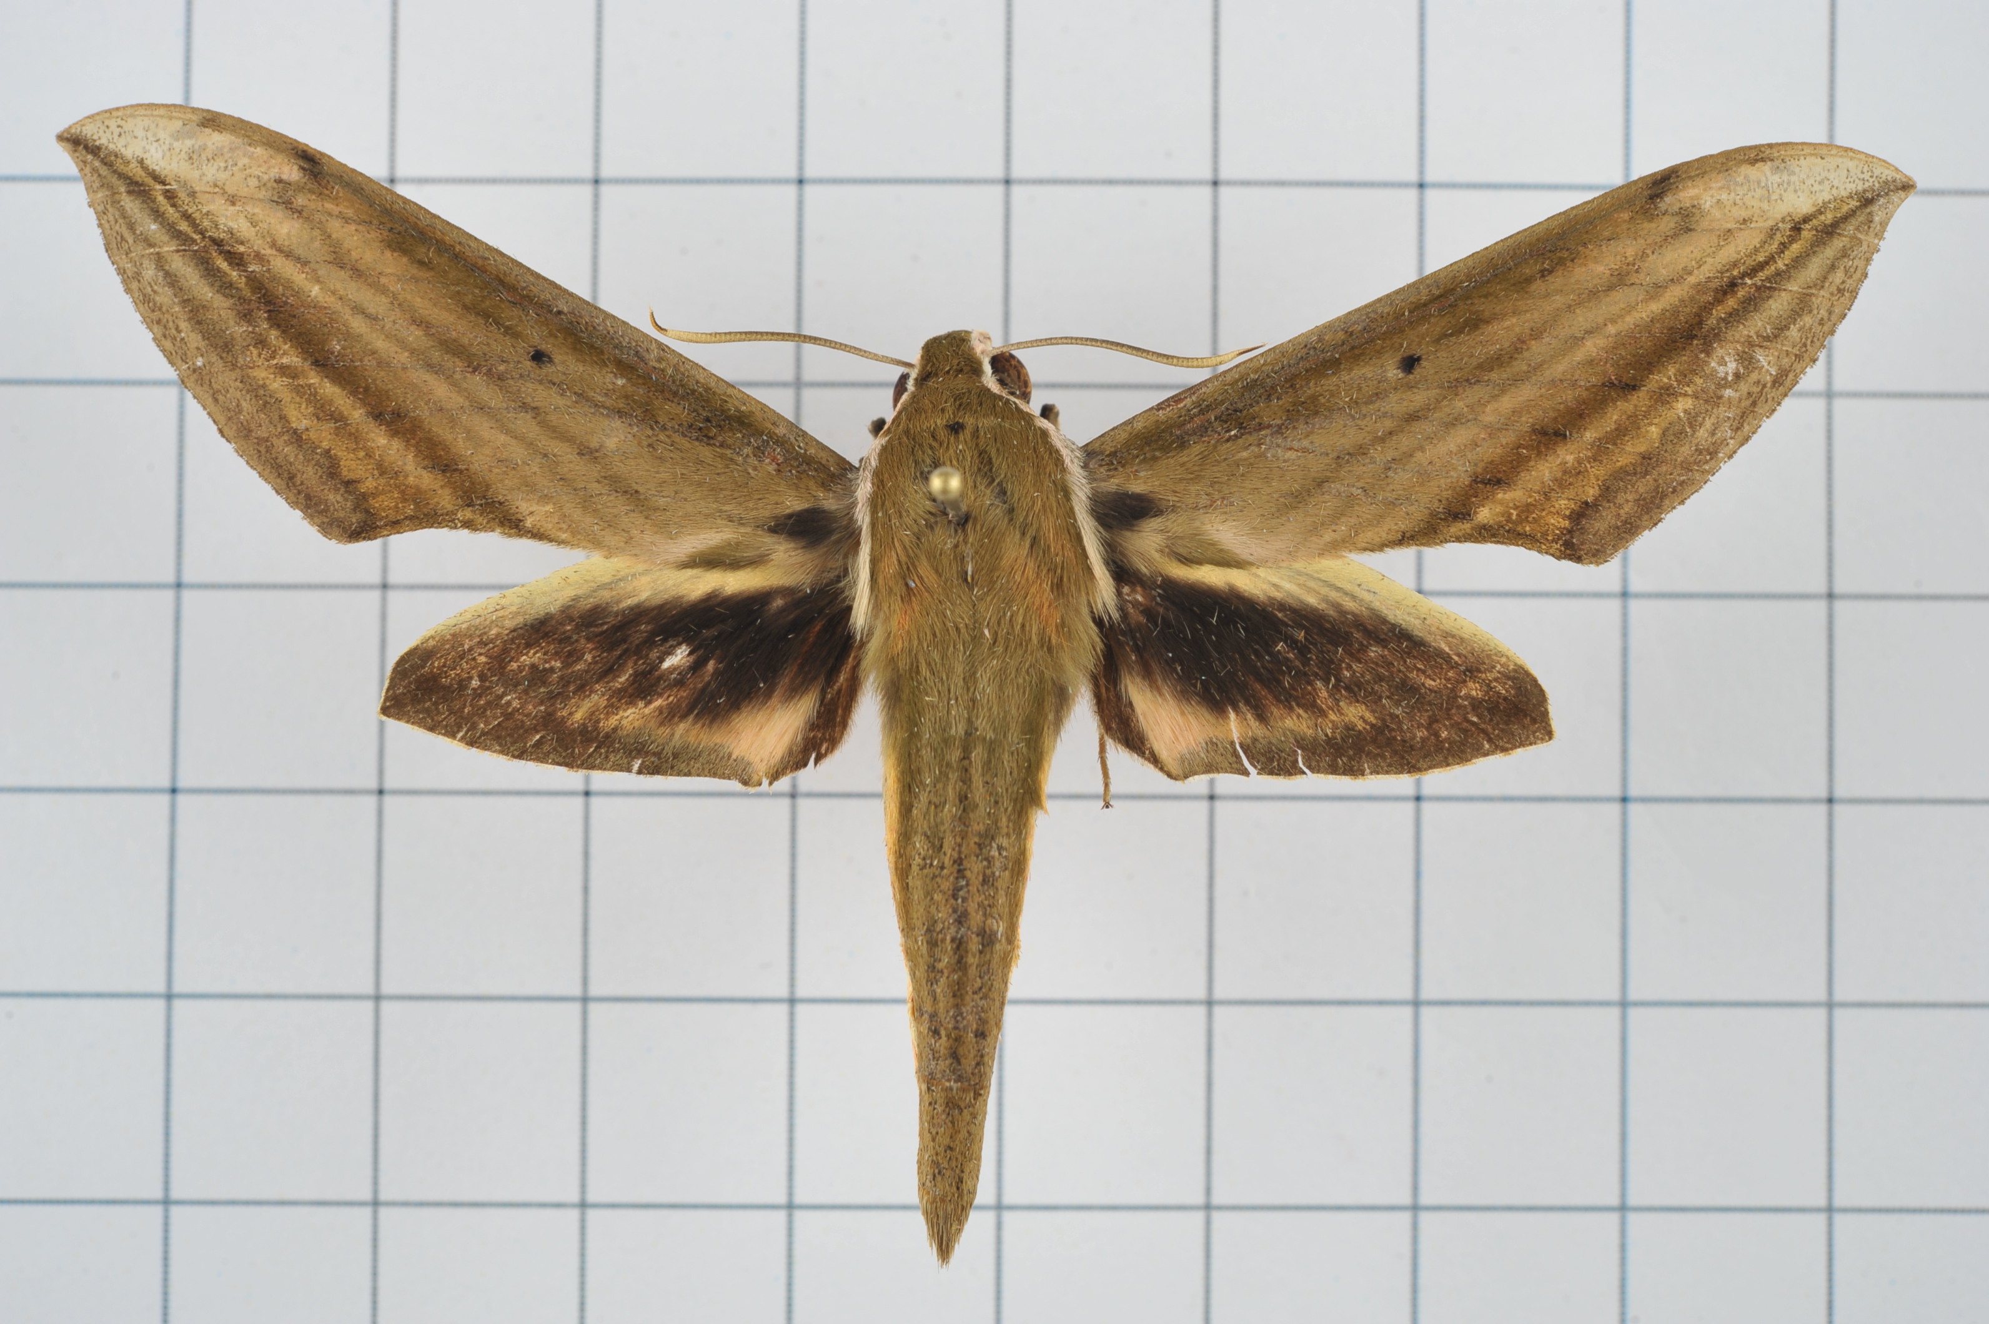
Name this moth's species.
Cechetra minor
